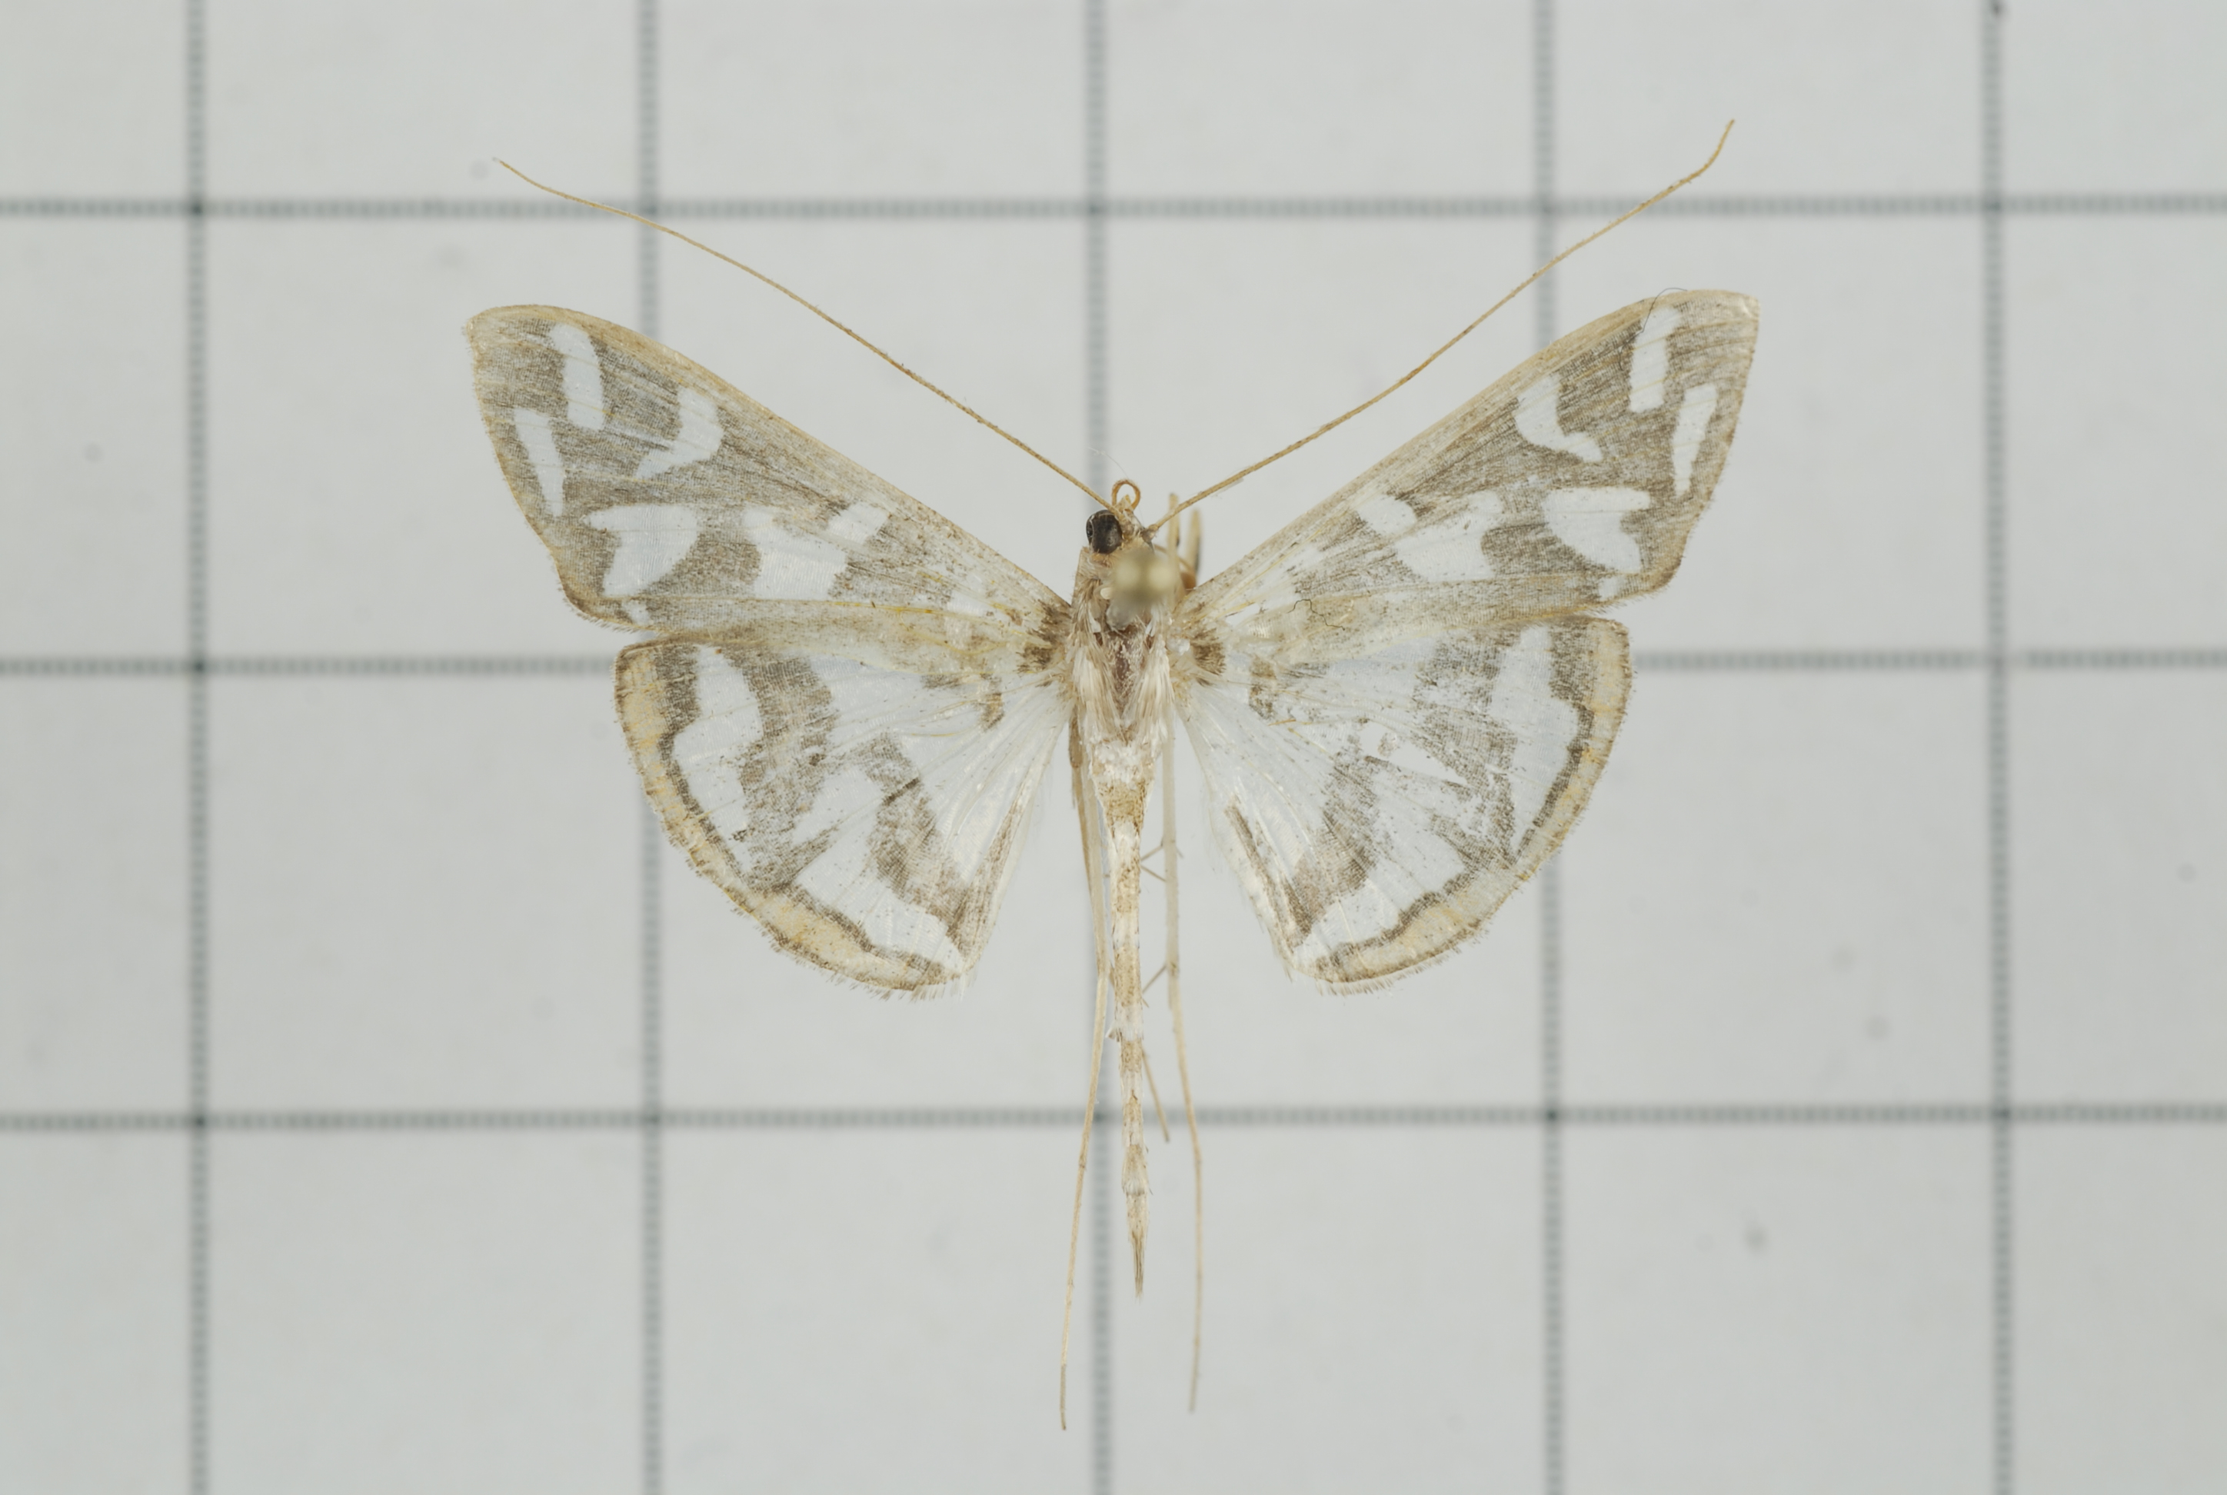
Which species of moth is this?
Nausinoe perspectata
